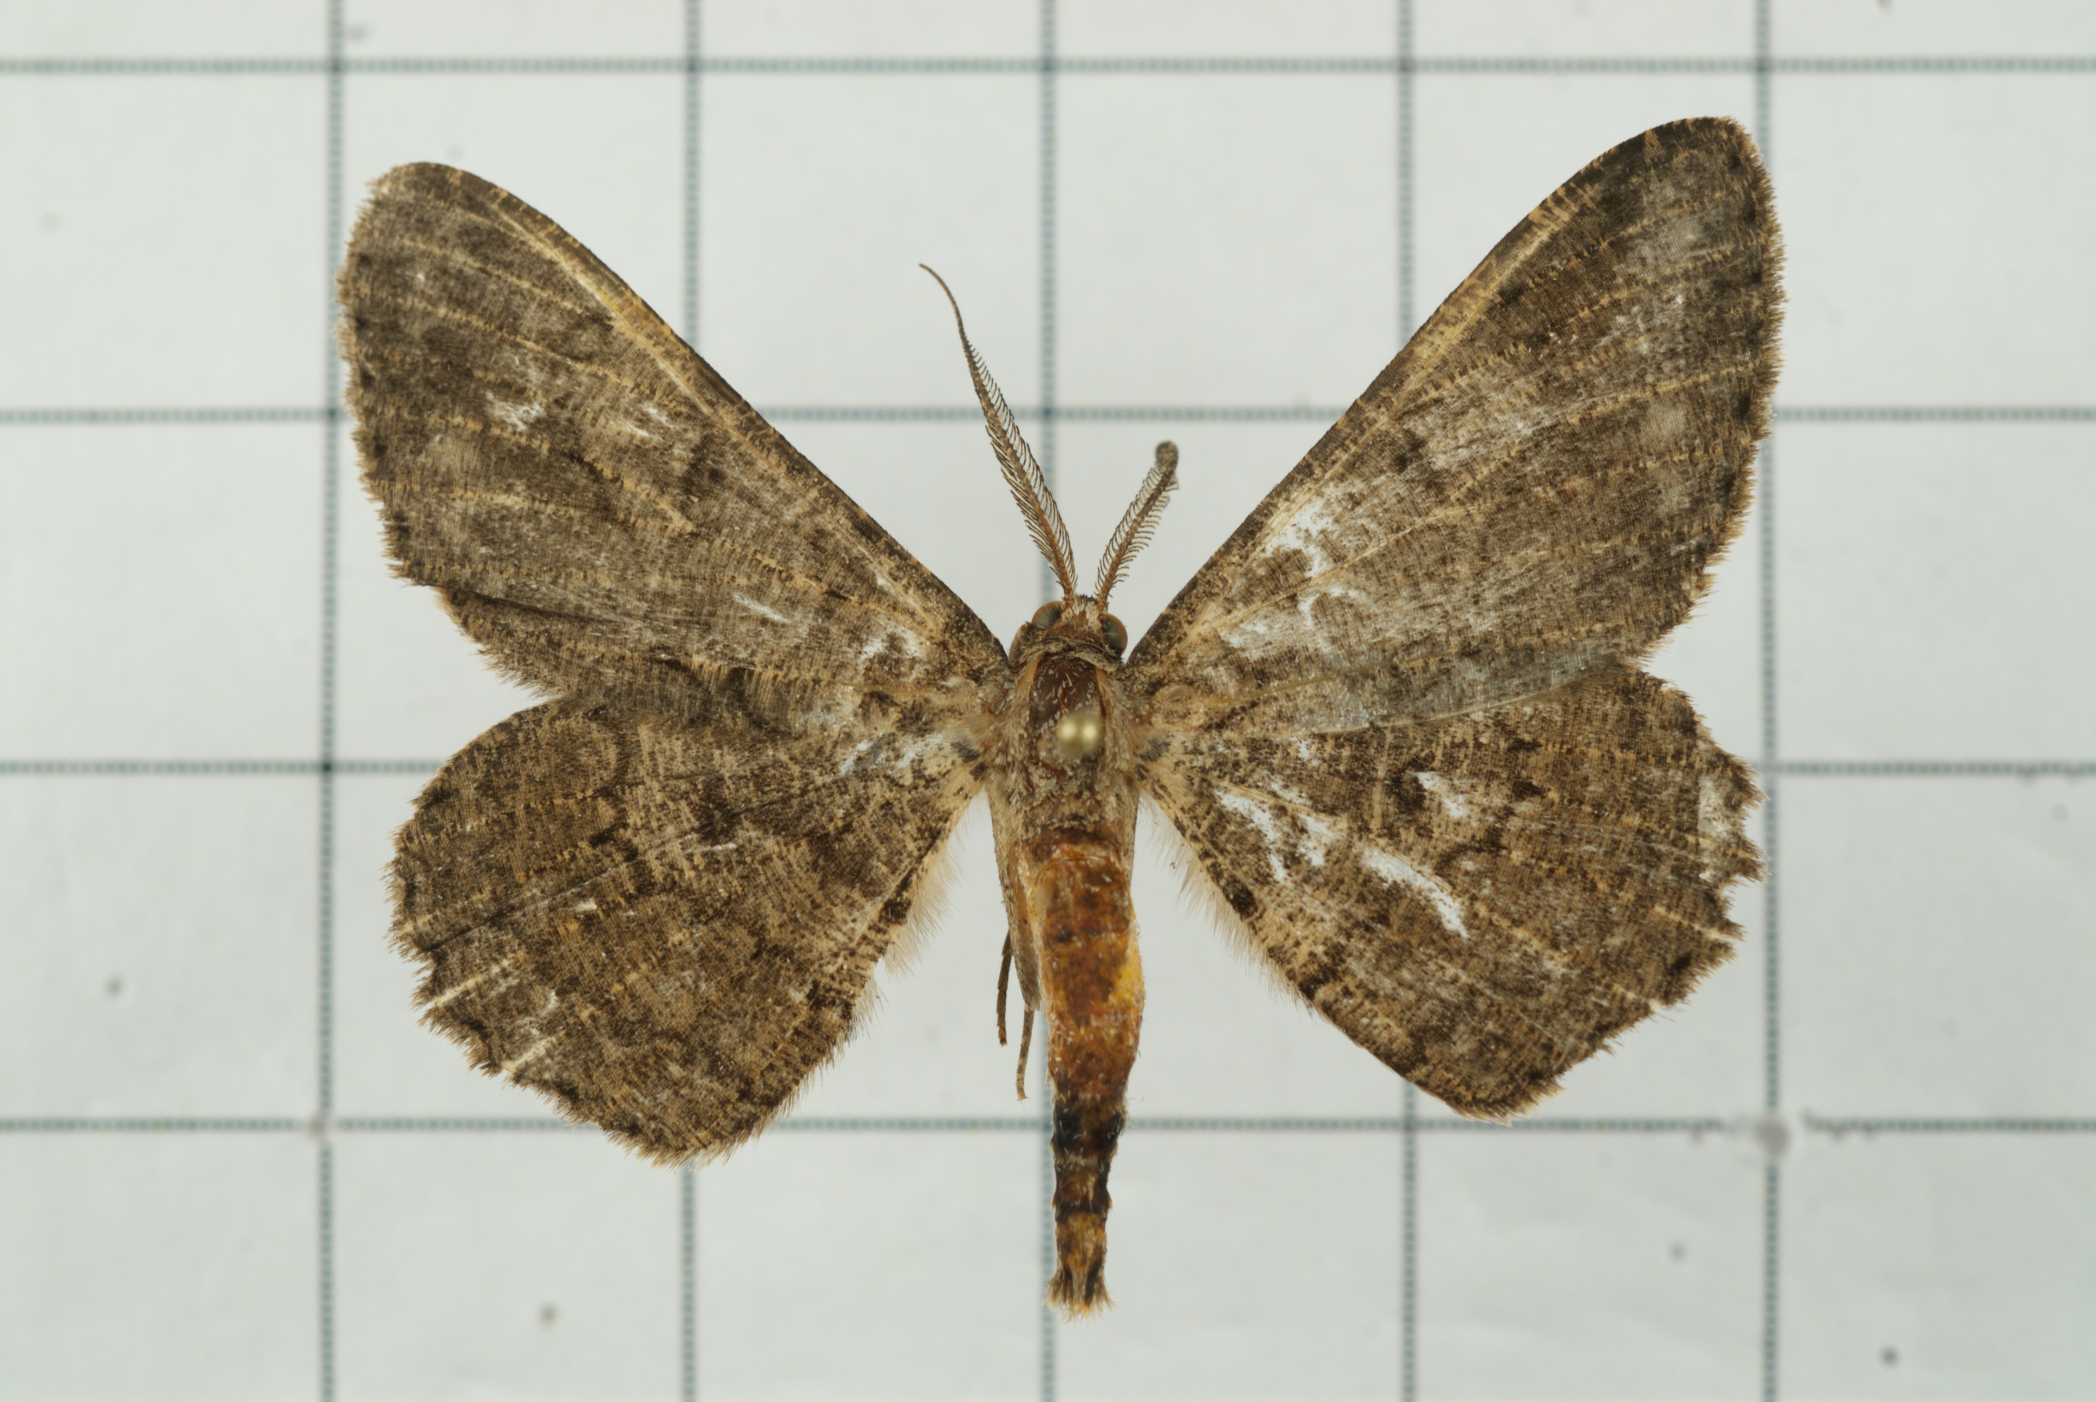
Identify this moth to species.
Hypomecis punctinalis glos
